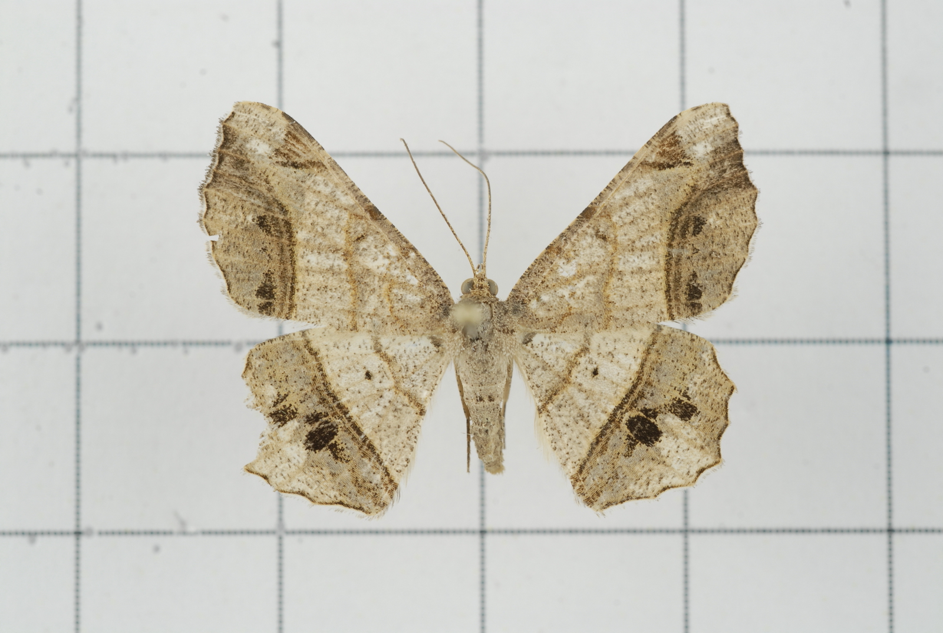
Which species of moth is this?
Chiasmia intermediaria
